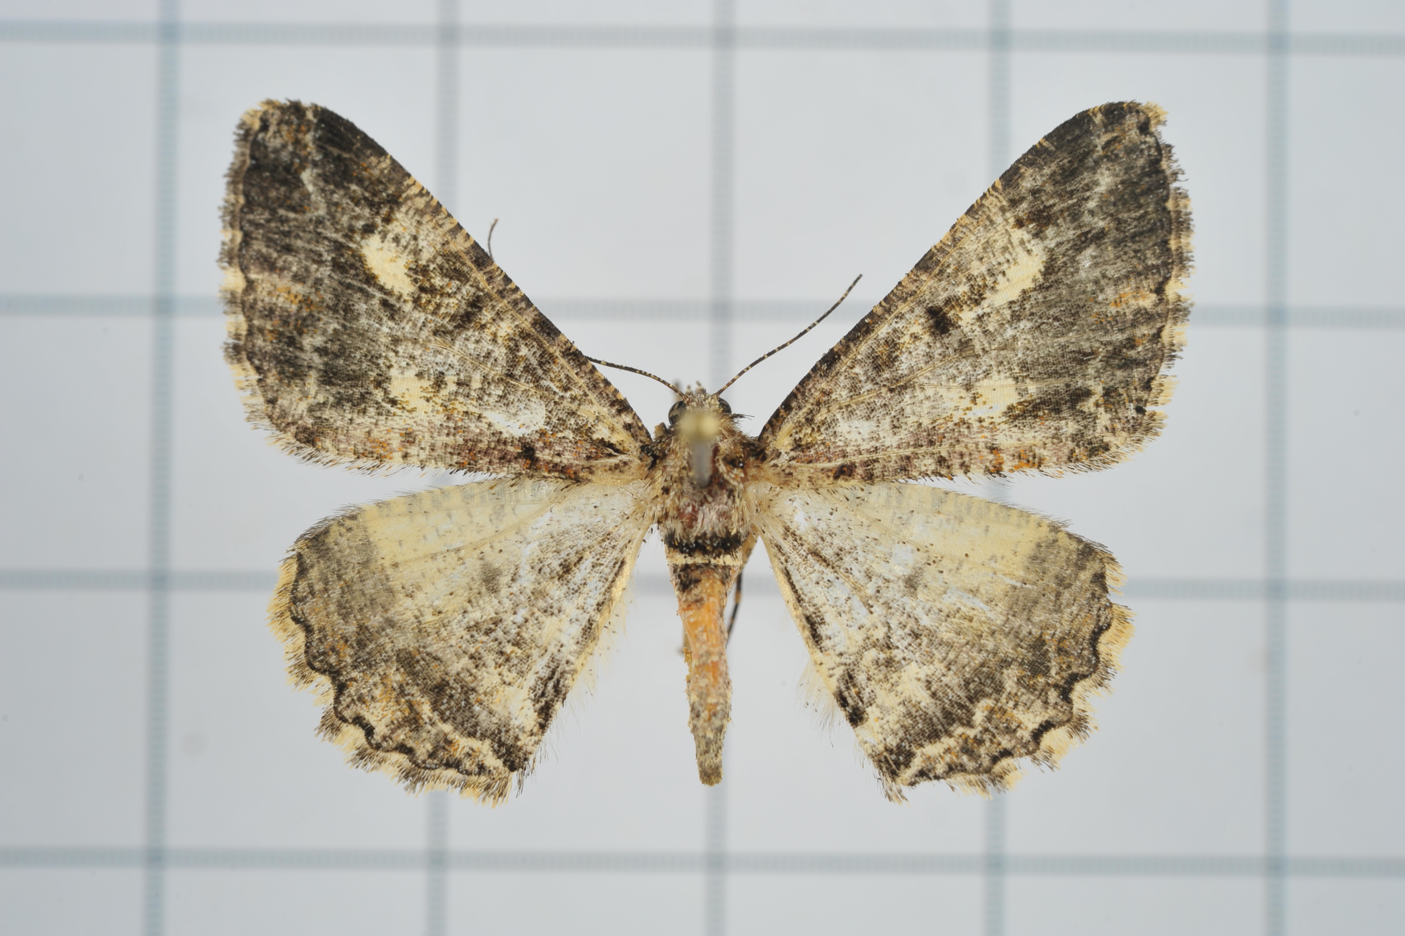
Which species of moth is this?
Alcis taiwanovariegata
